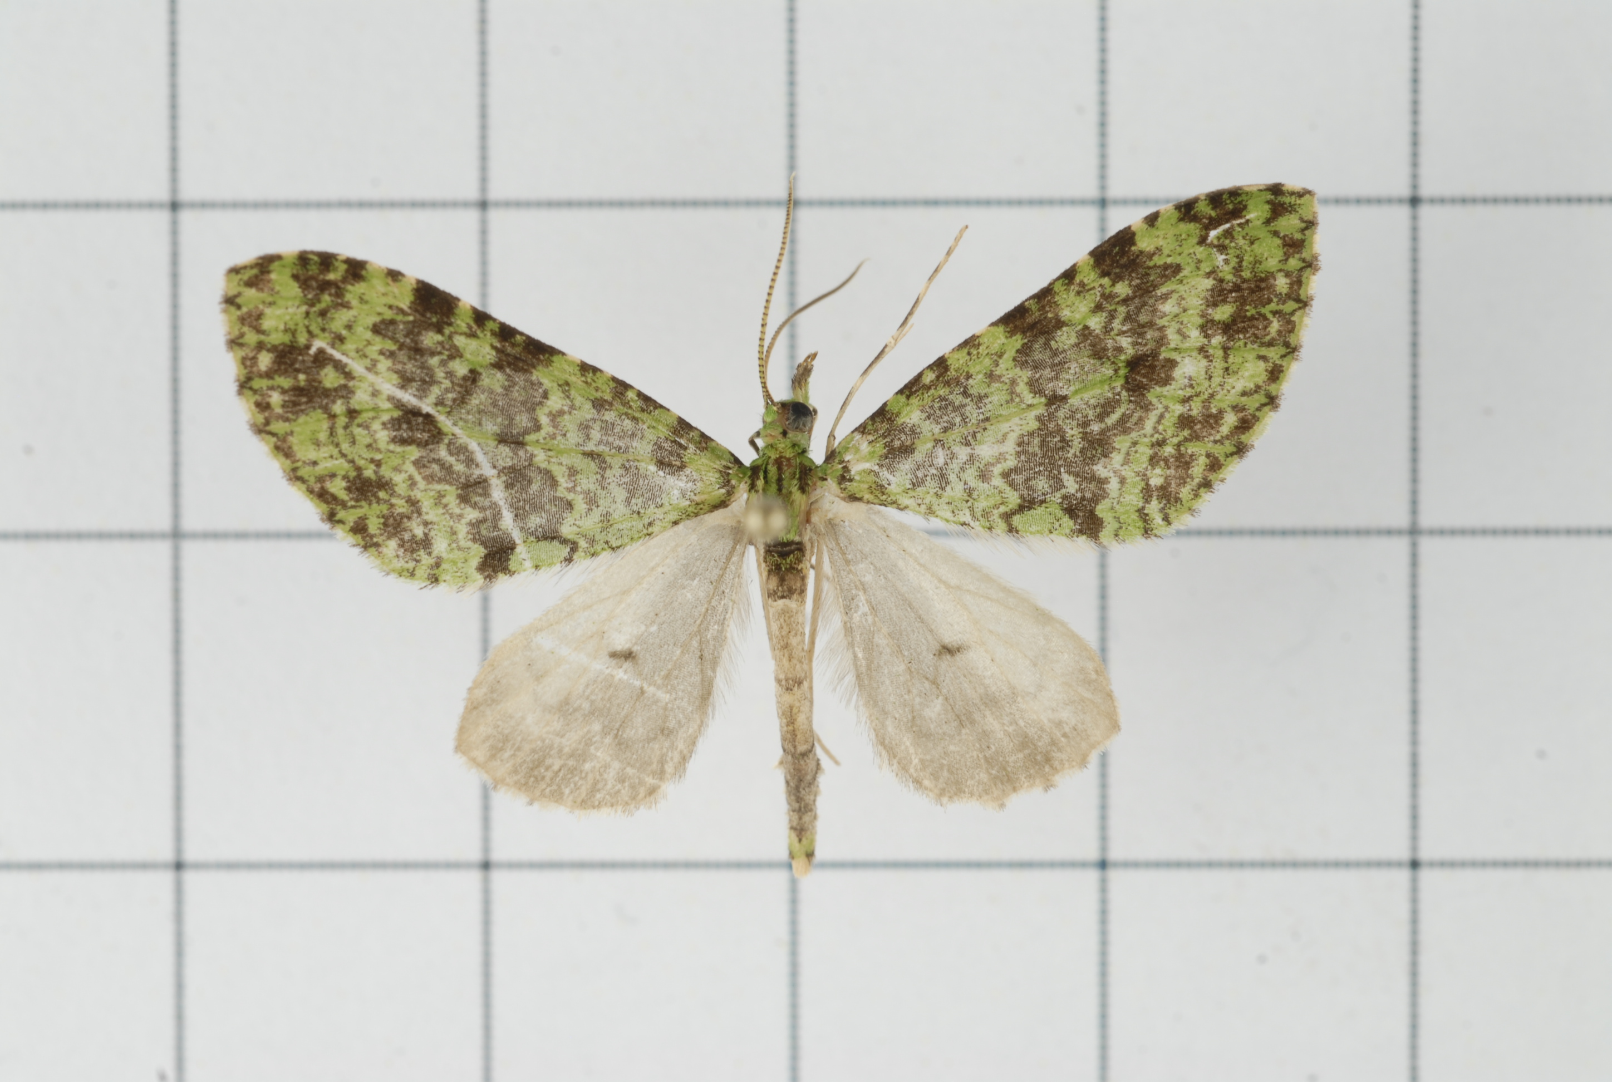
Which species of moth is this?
Tristeirometa decussata moltrechti
